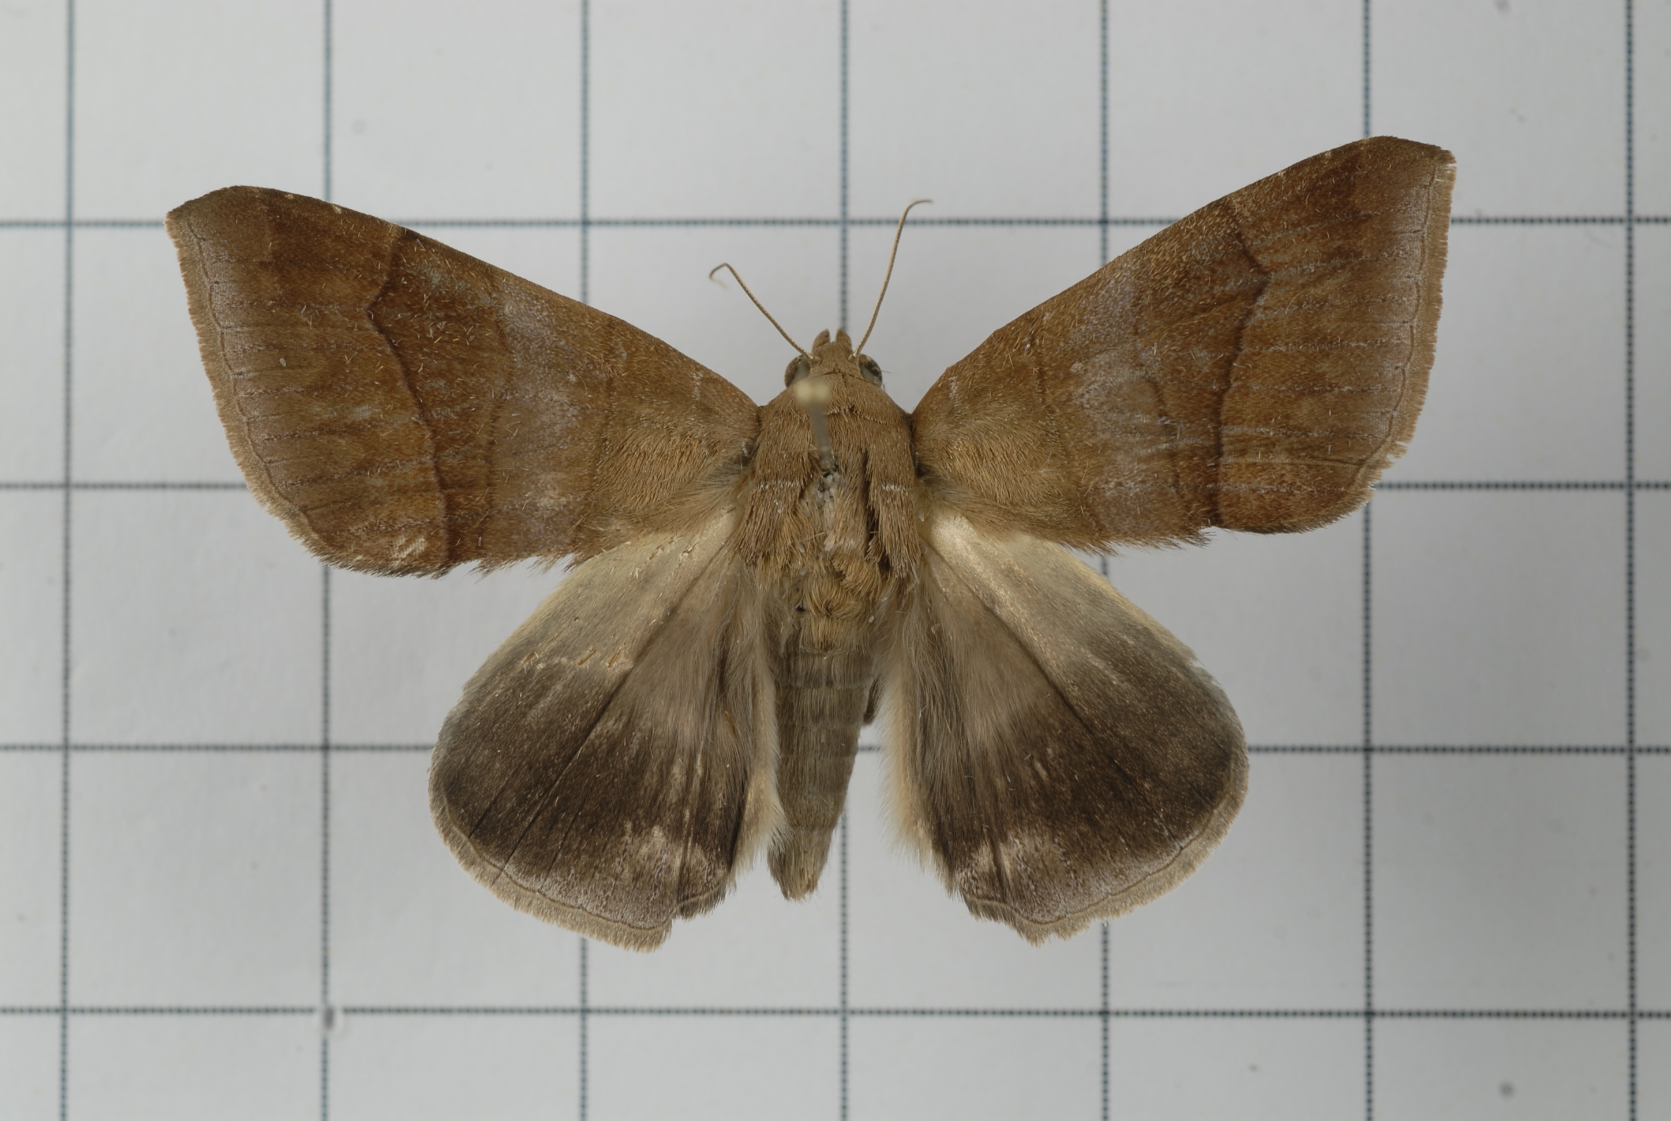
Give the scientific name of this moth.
Bastilla absentimacula
